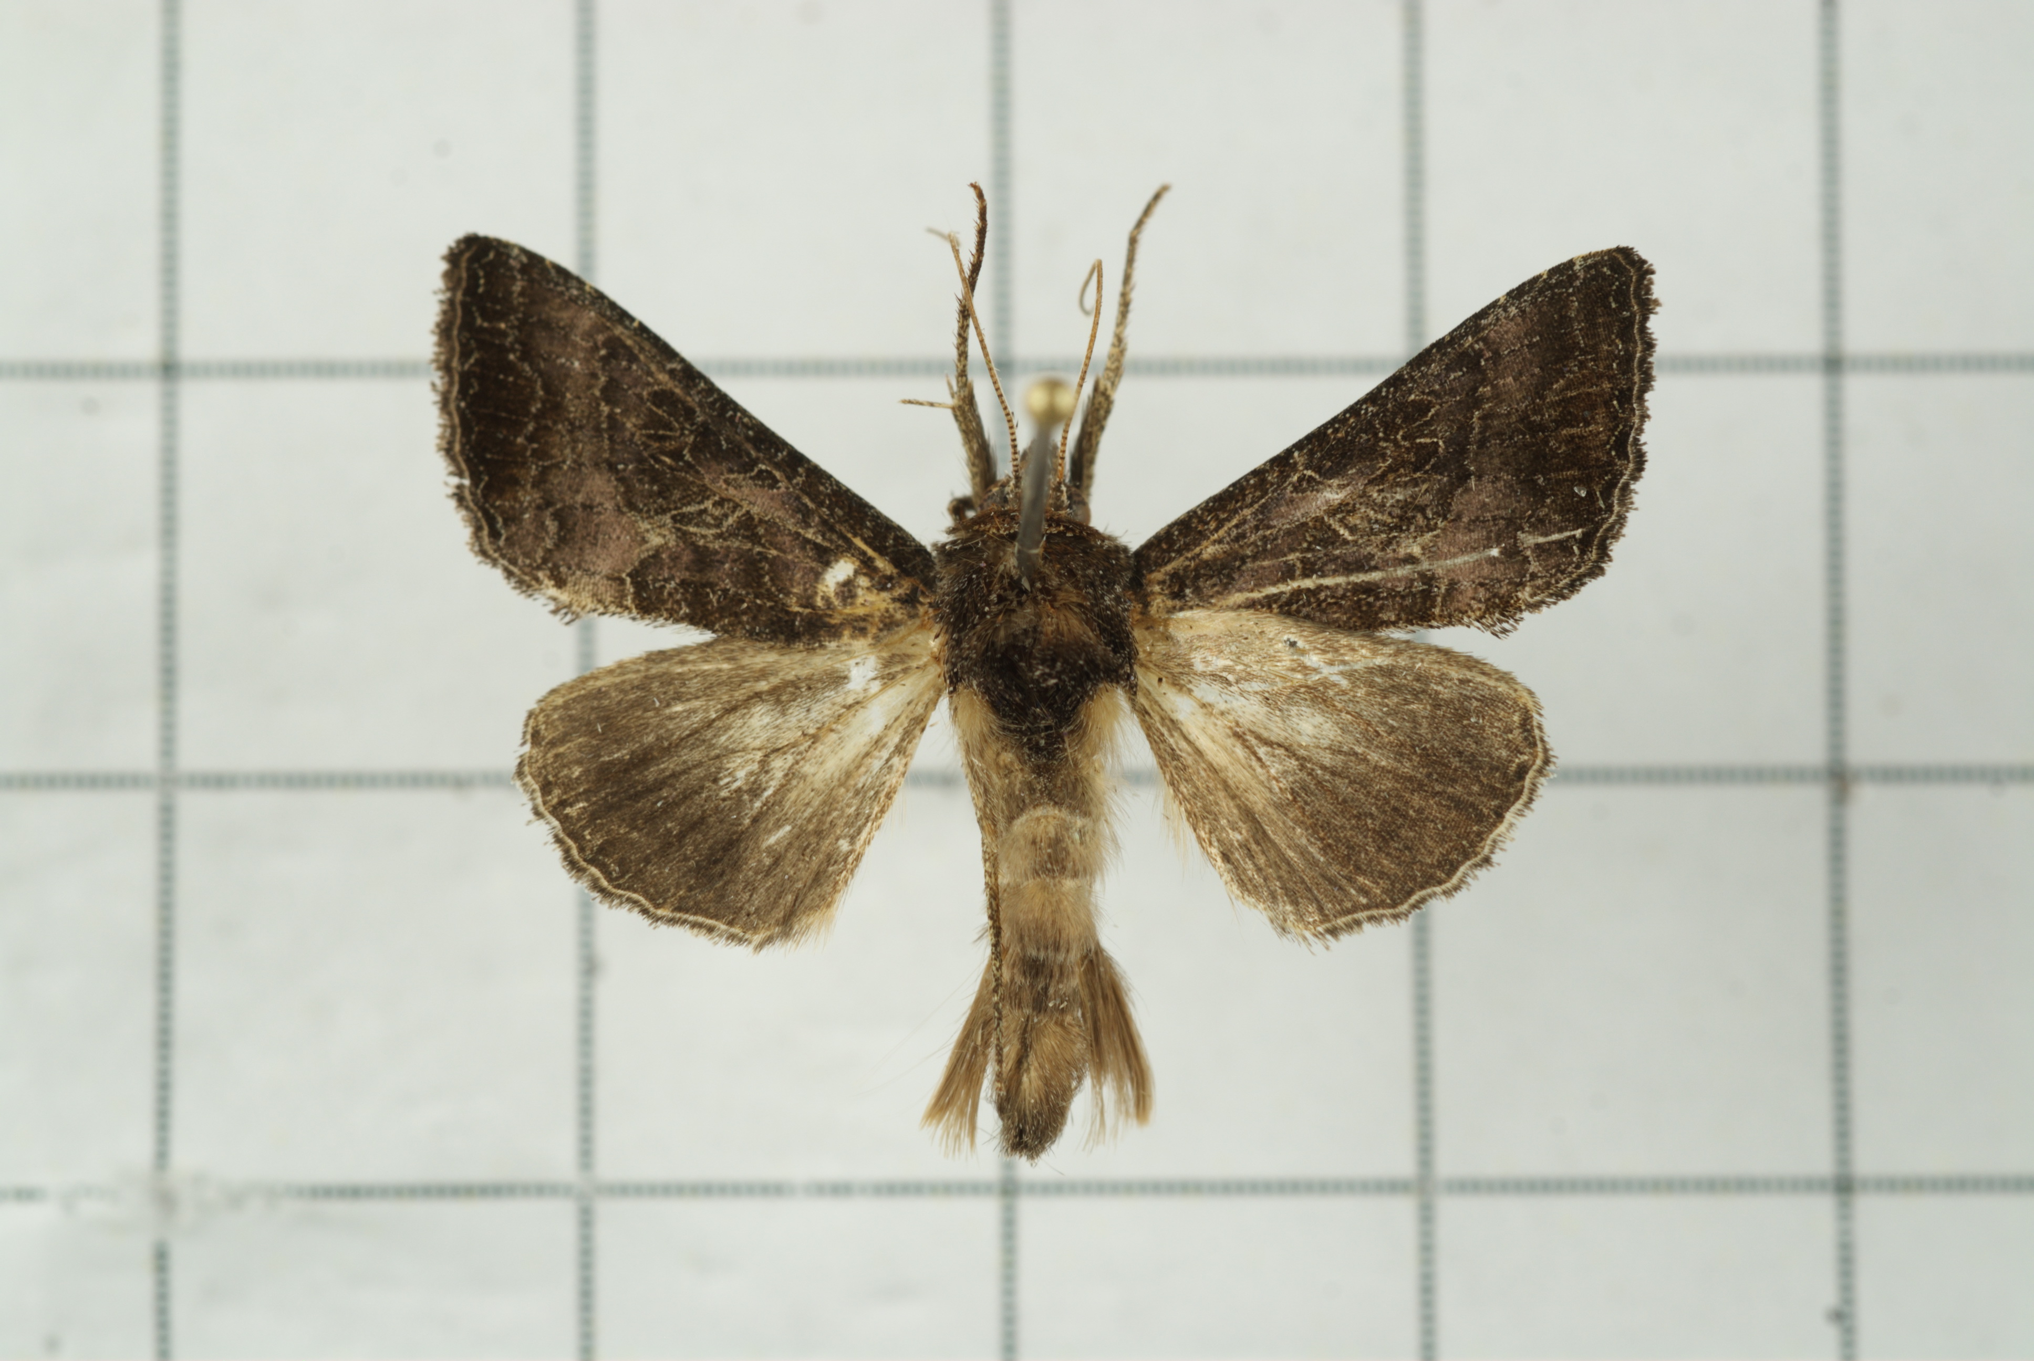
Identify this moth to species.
Thysanoplusia reticulata
